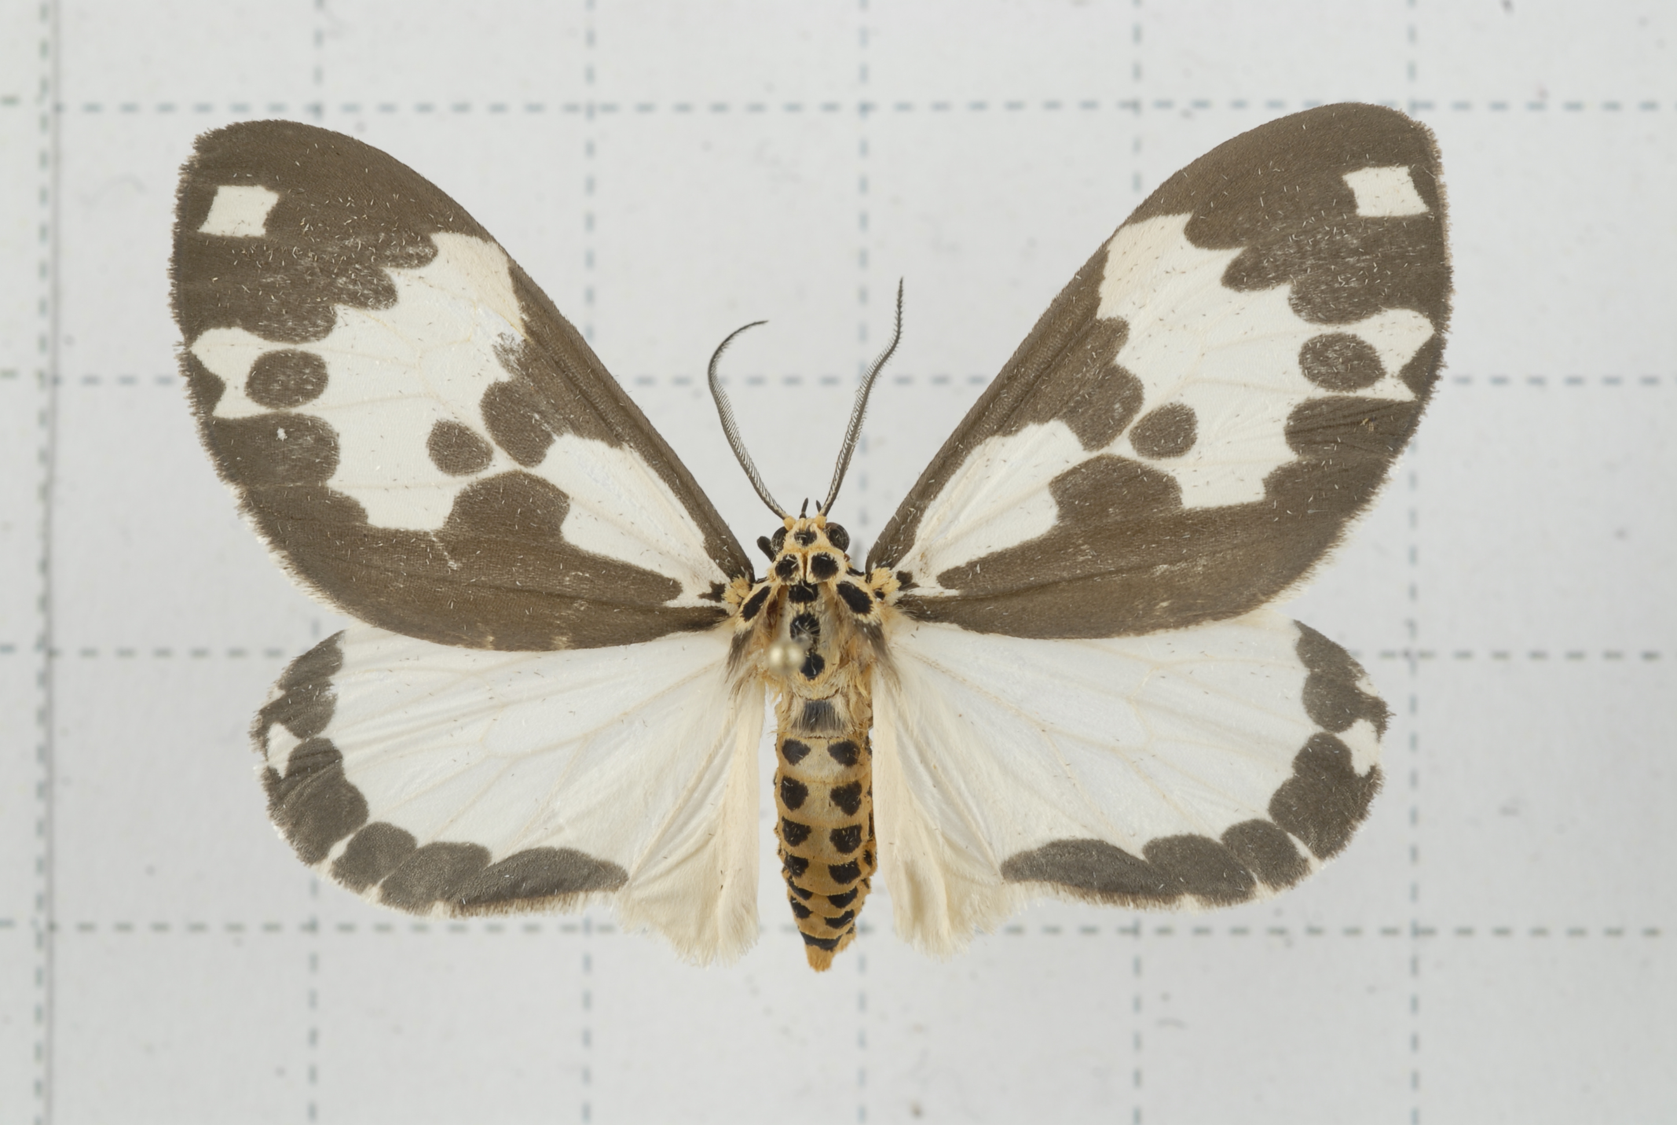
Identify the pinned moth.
Nyctemera carissima formosana
